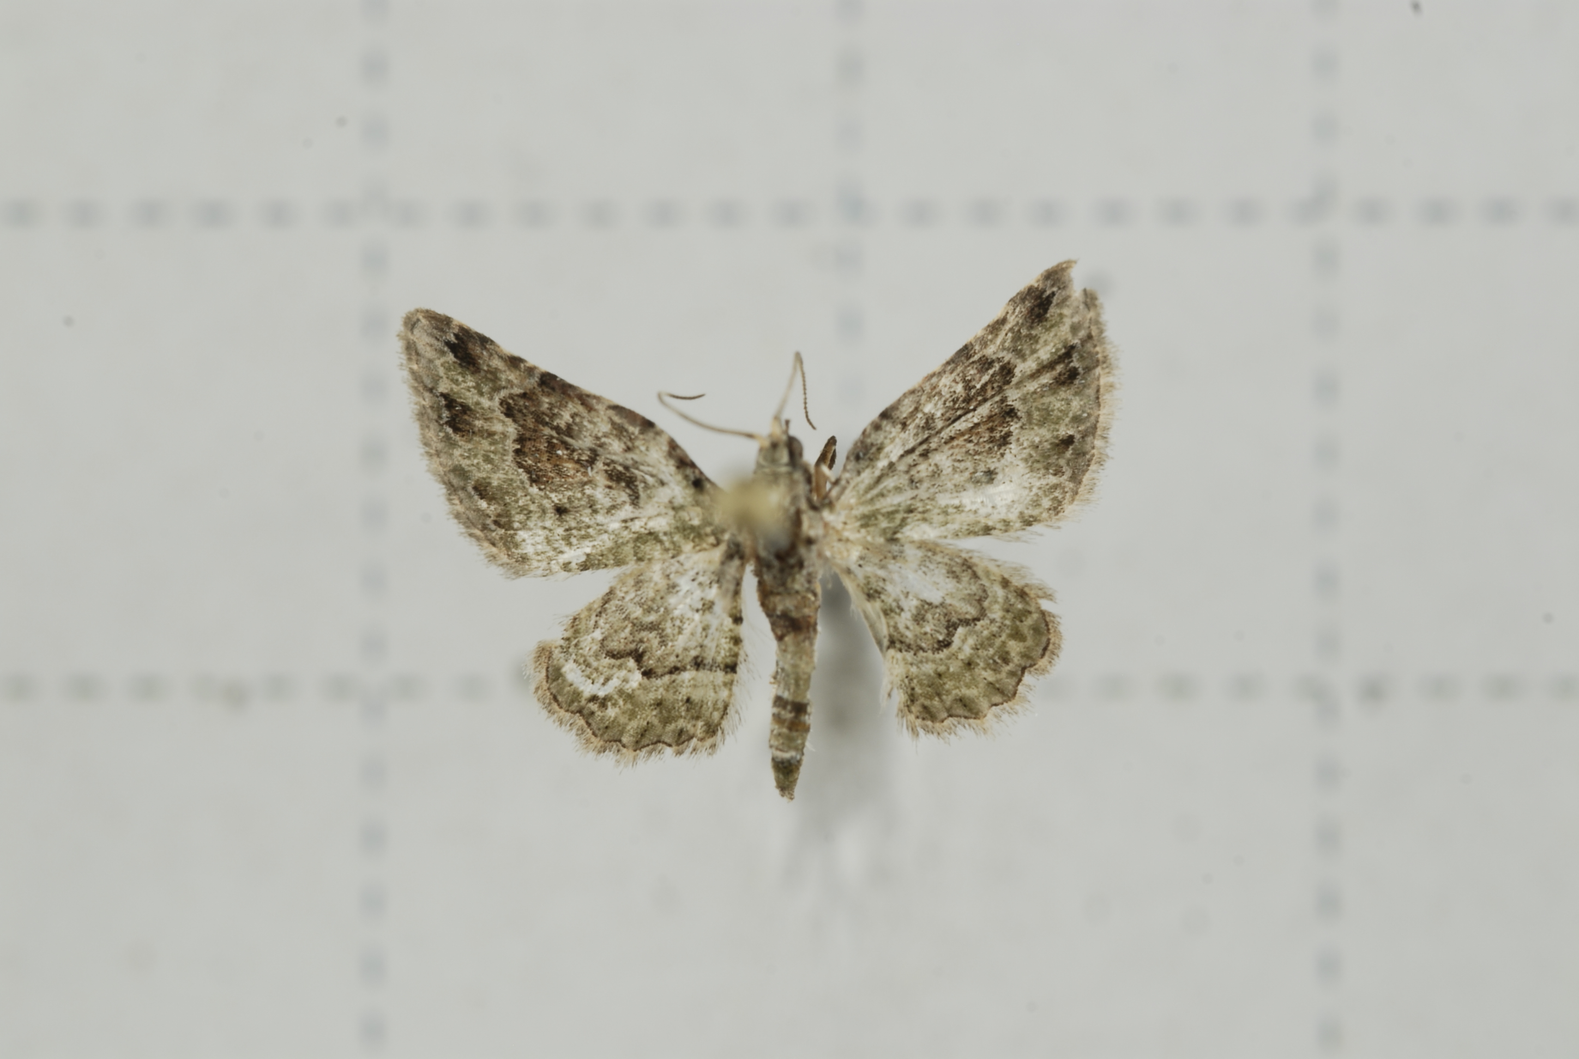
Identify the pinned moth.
Calluga costalis
